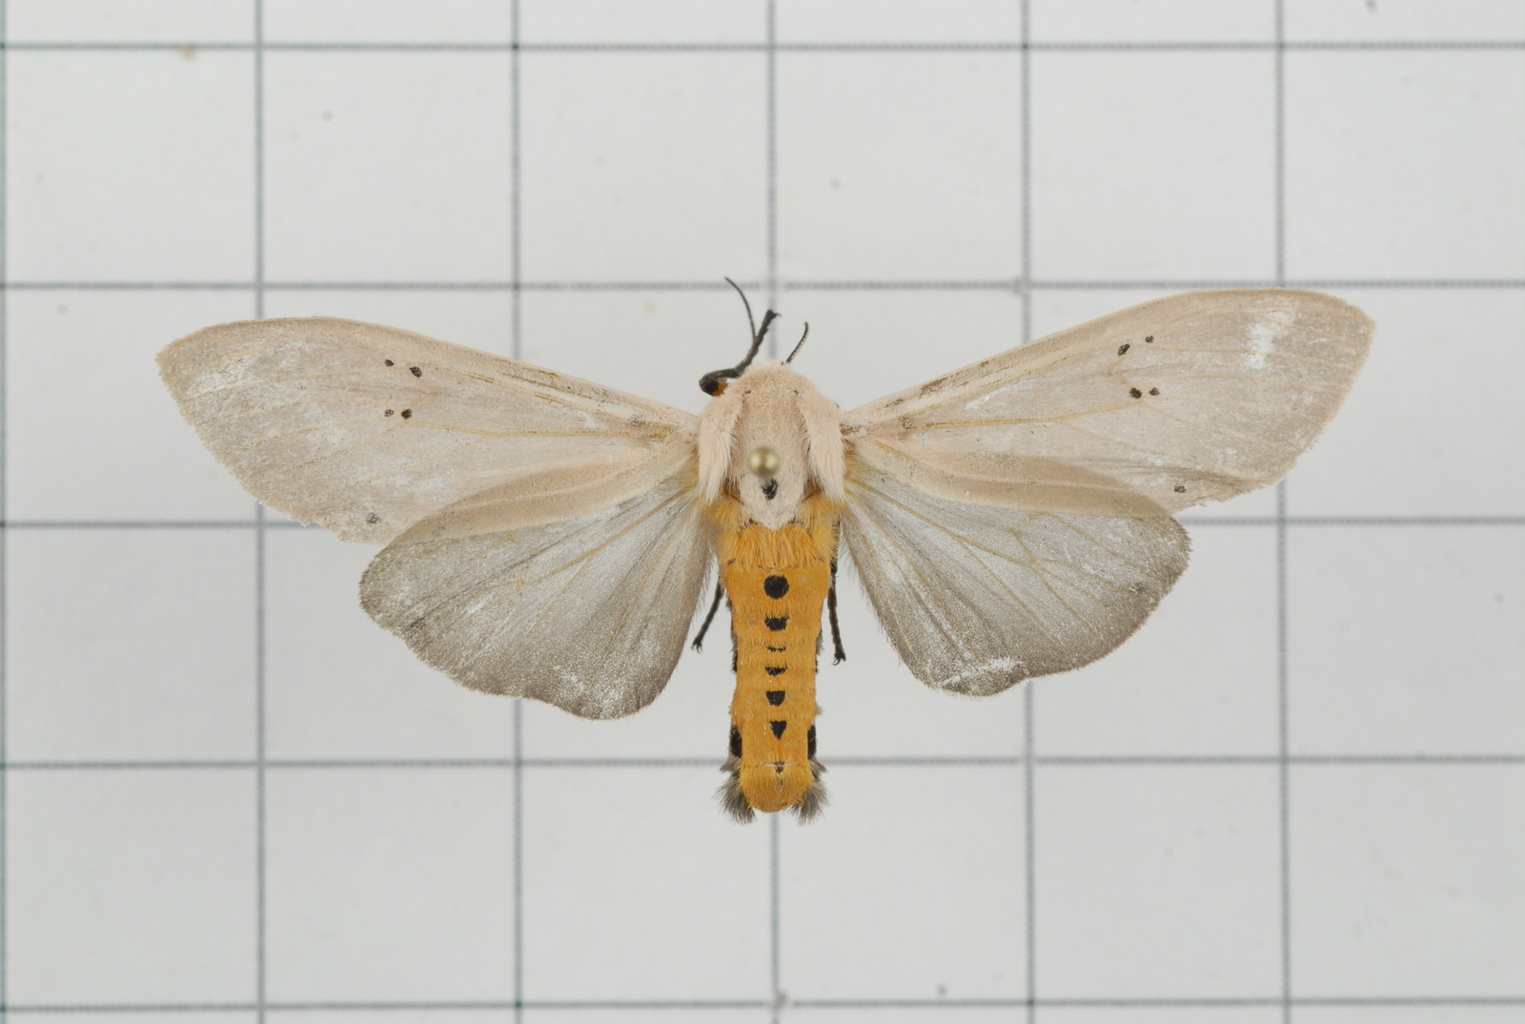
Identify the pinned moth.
Creatonotos transiens koni
